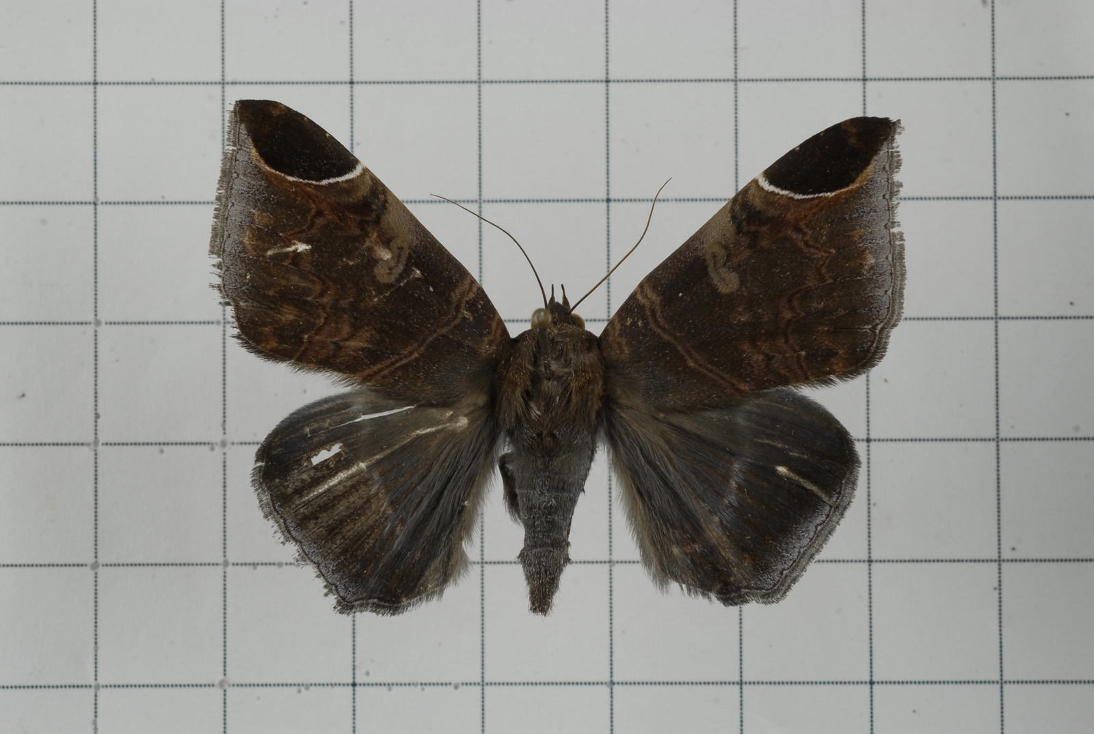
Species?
Pindara illibata
